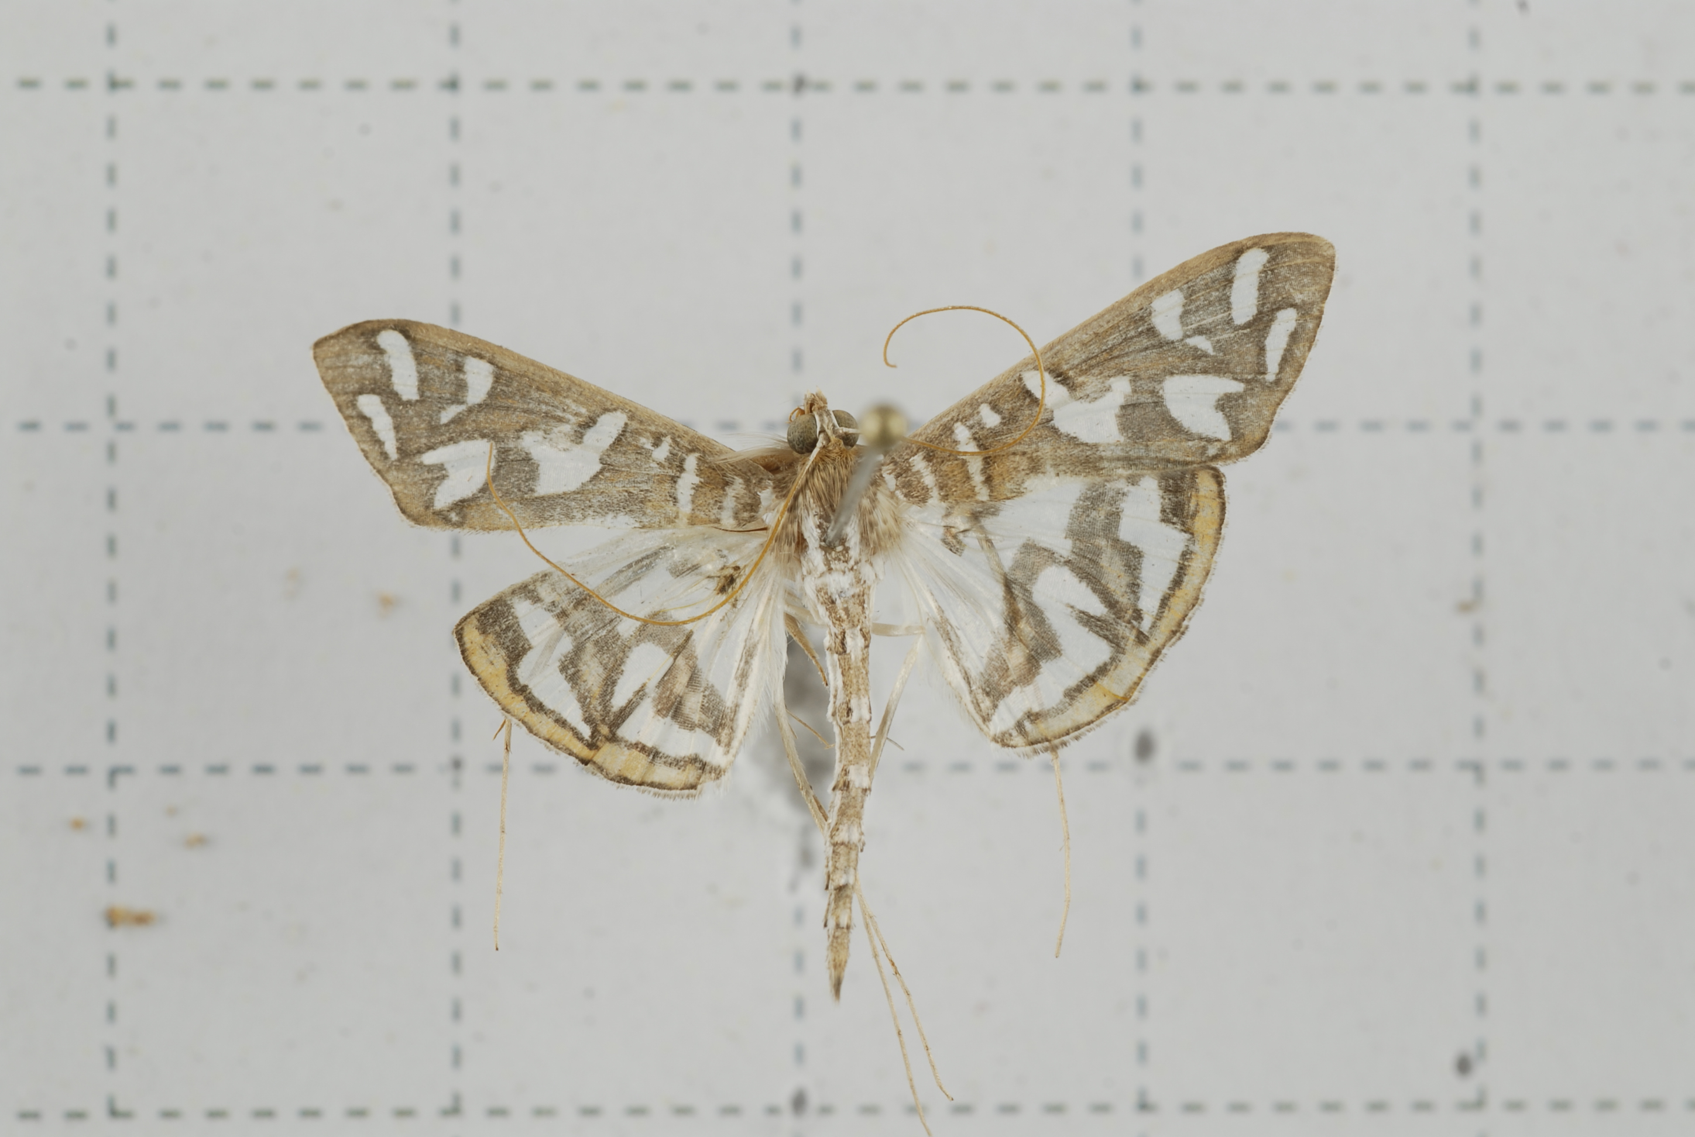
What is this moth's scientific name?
Nausinoe perspectata
